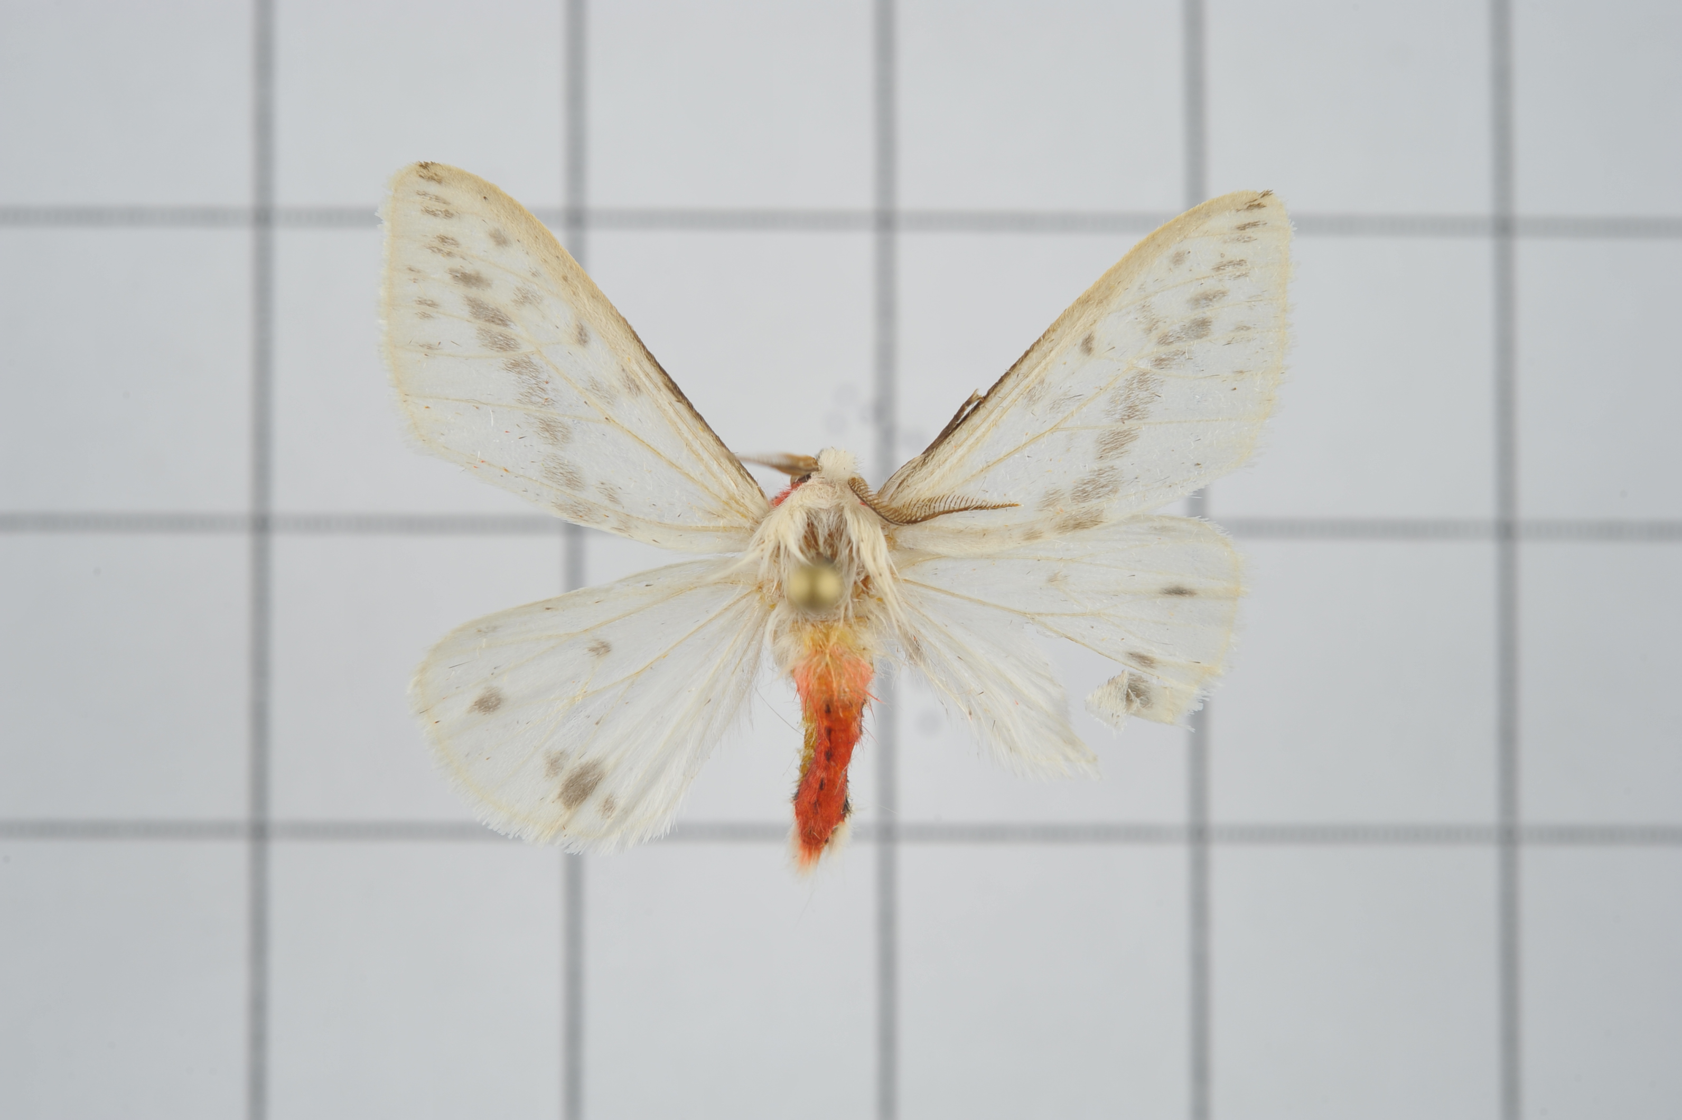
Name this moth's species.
Lemyra nigricosta
